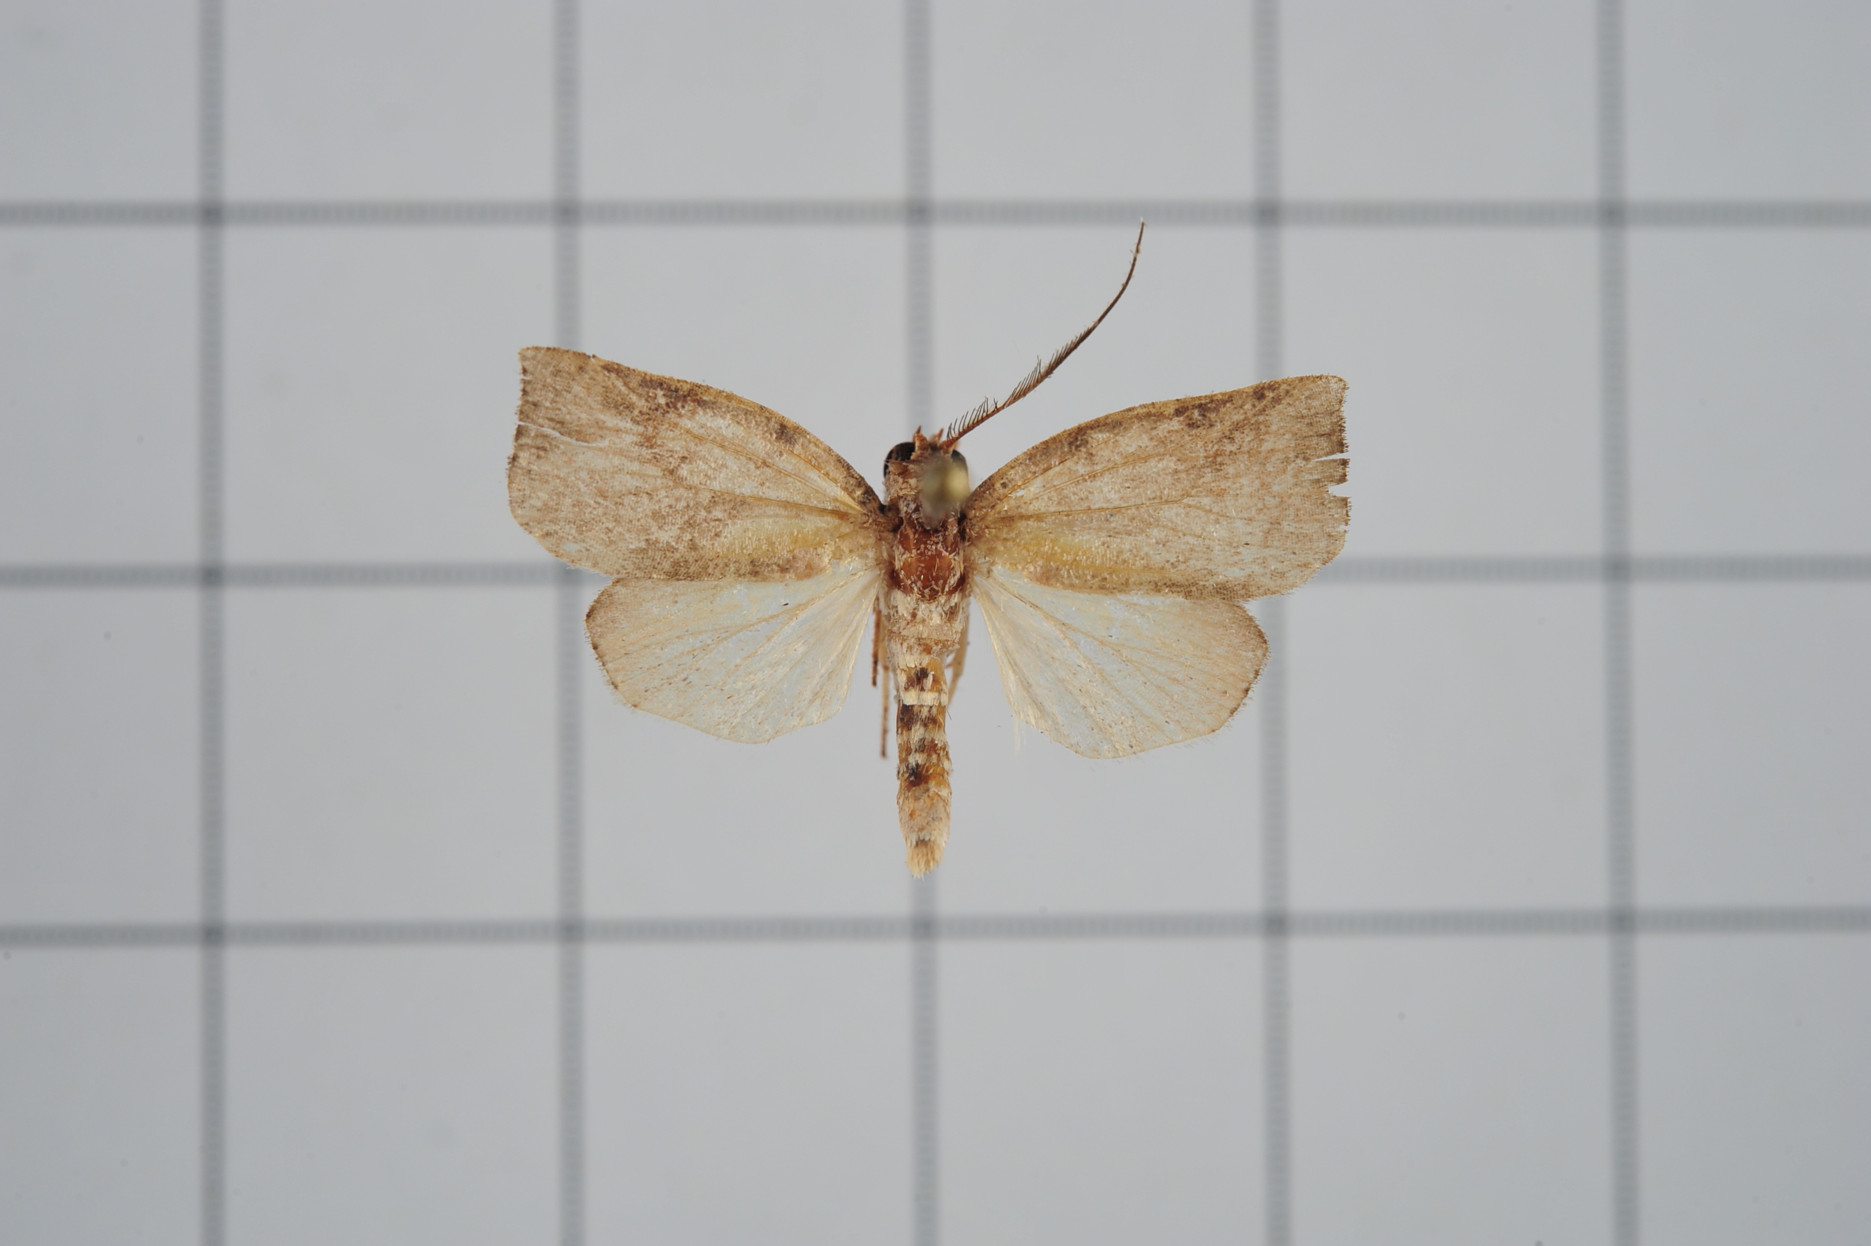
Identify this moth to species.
Beara tortriciformis
